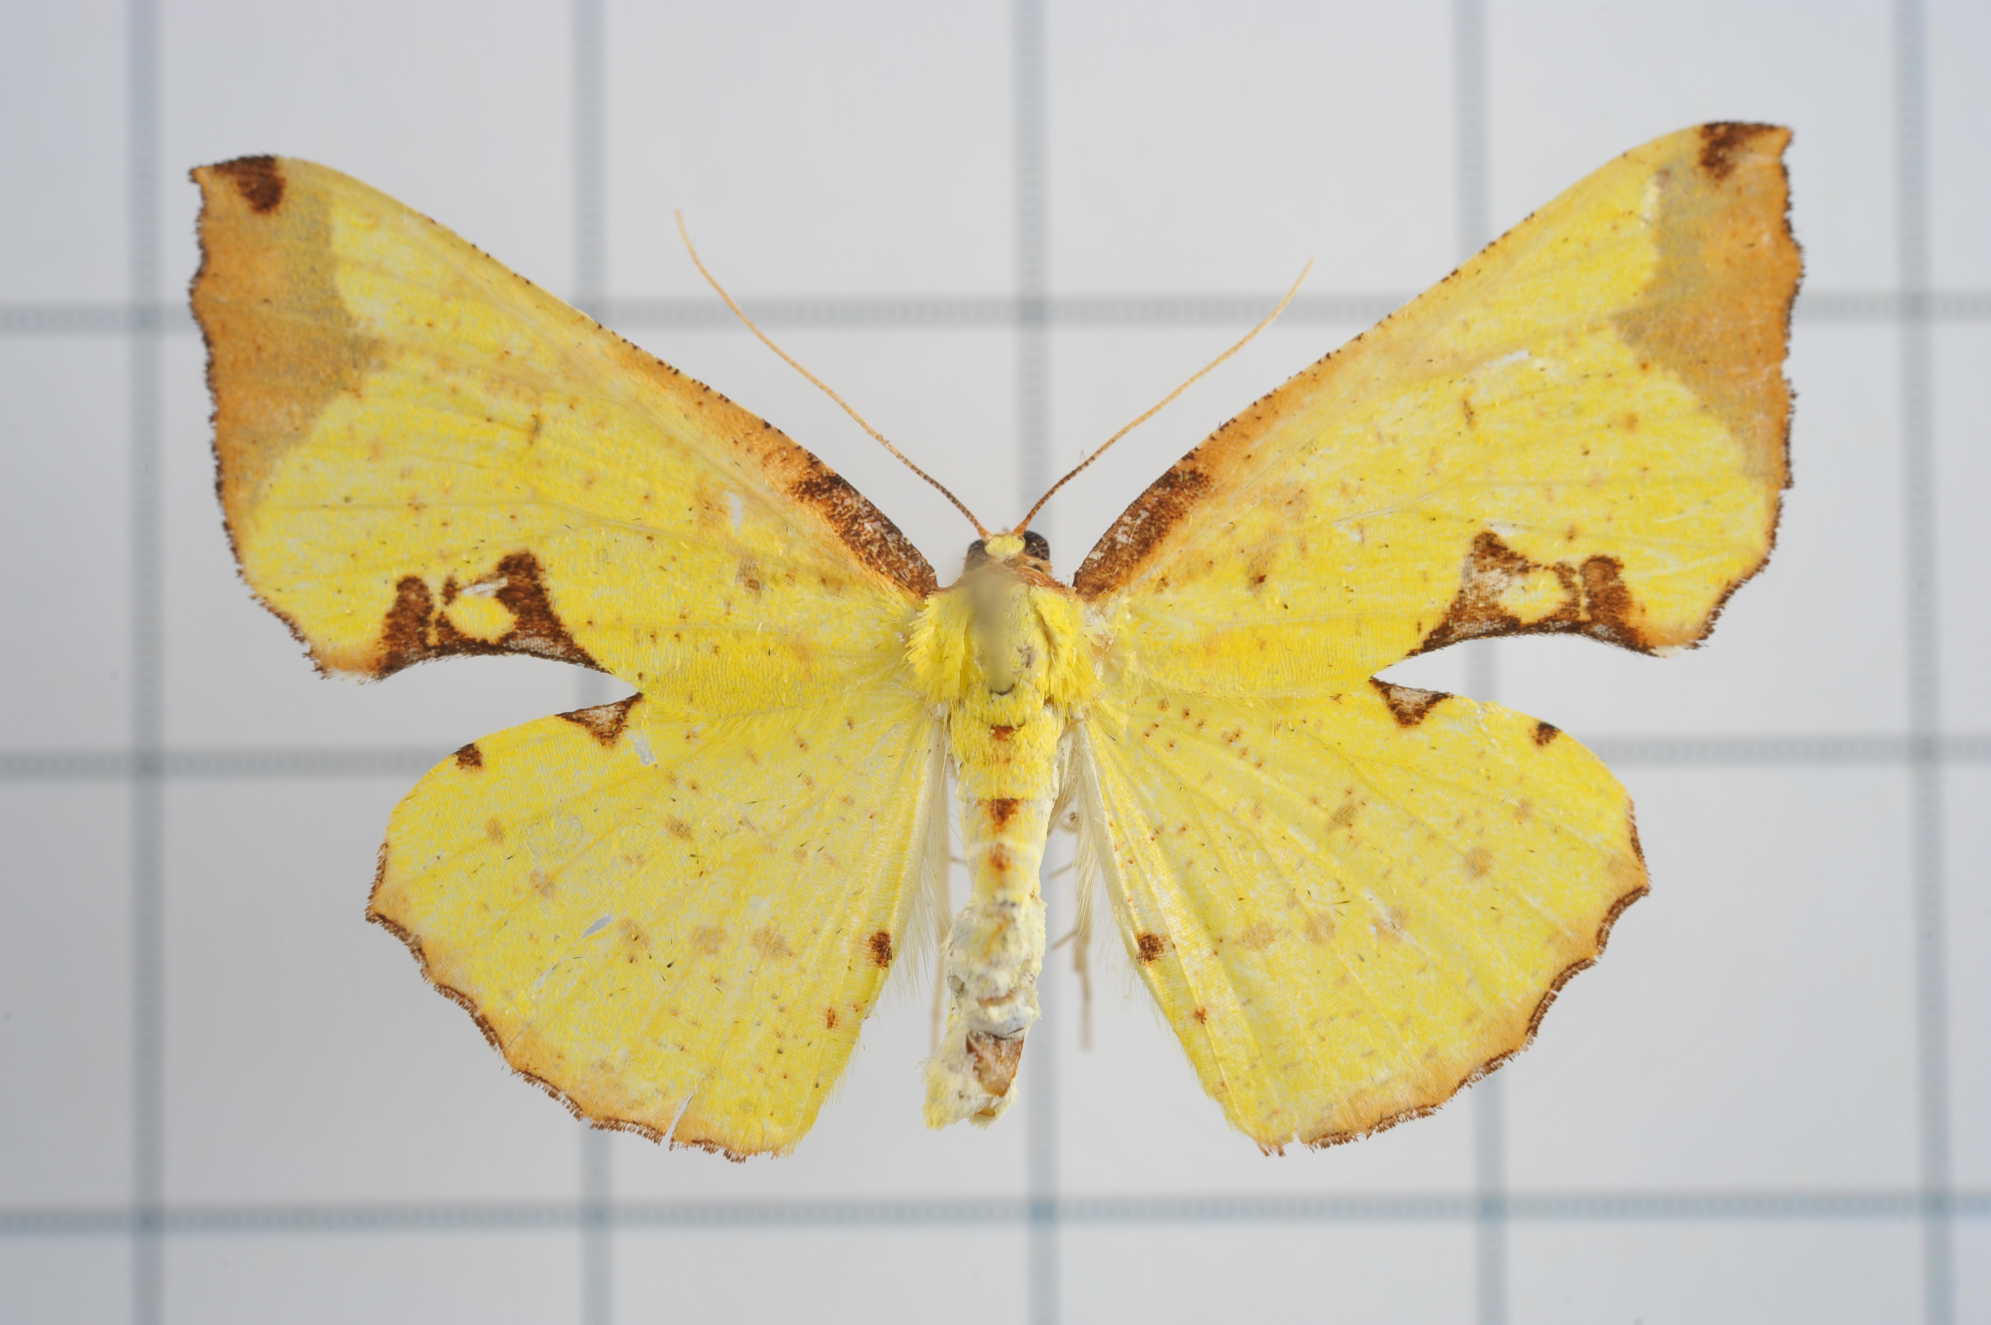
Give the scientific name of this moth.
Corymica pryeri
